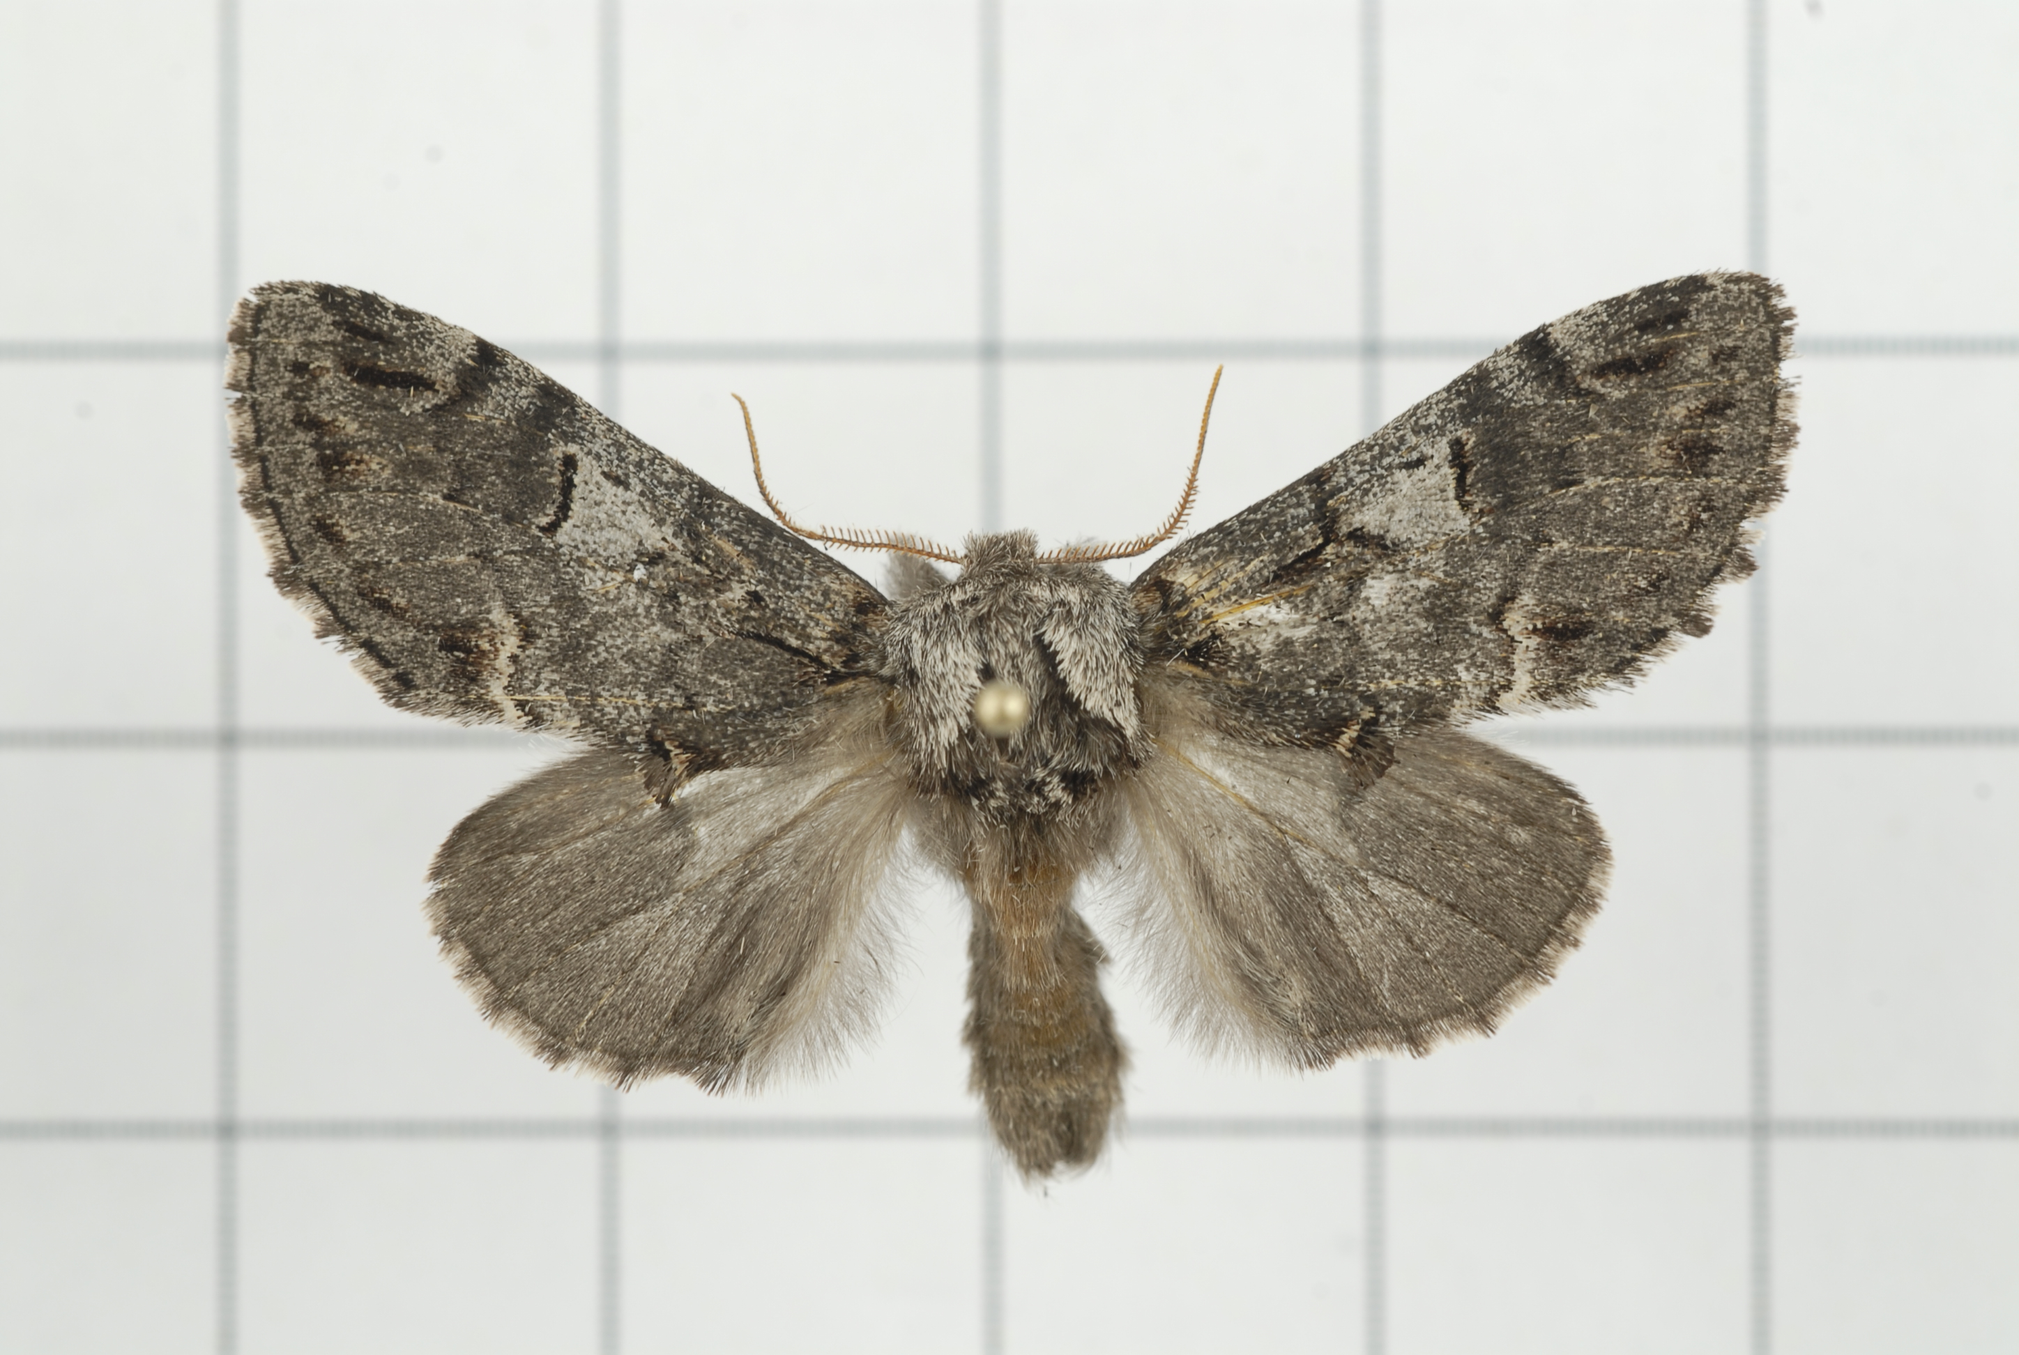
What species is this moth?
Notodonta griseotincta
